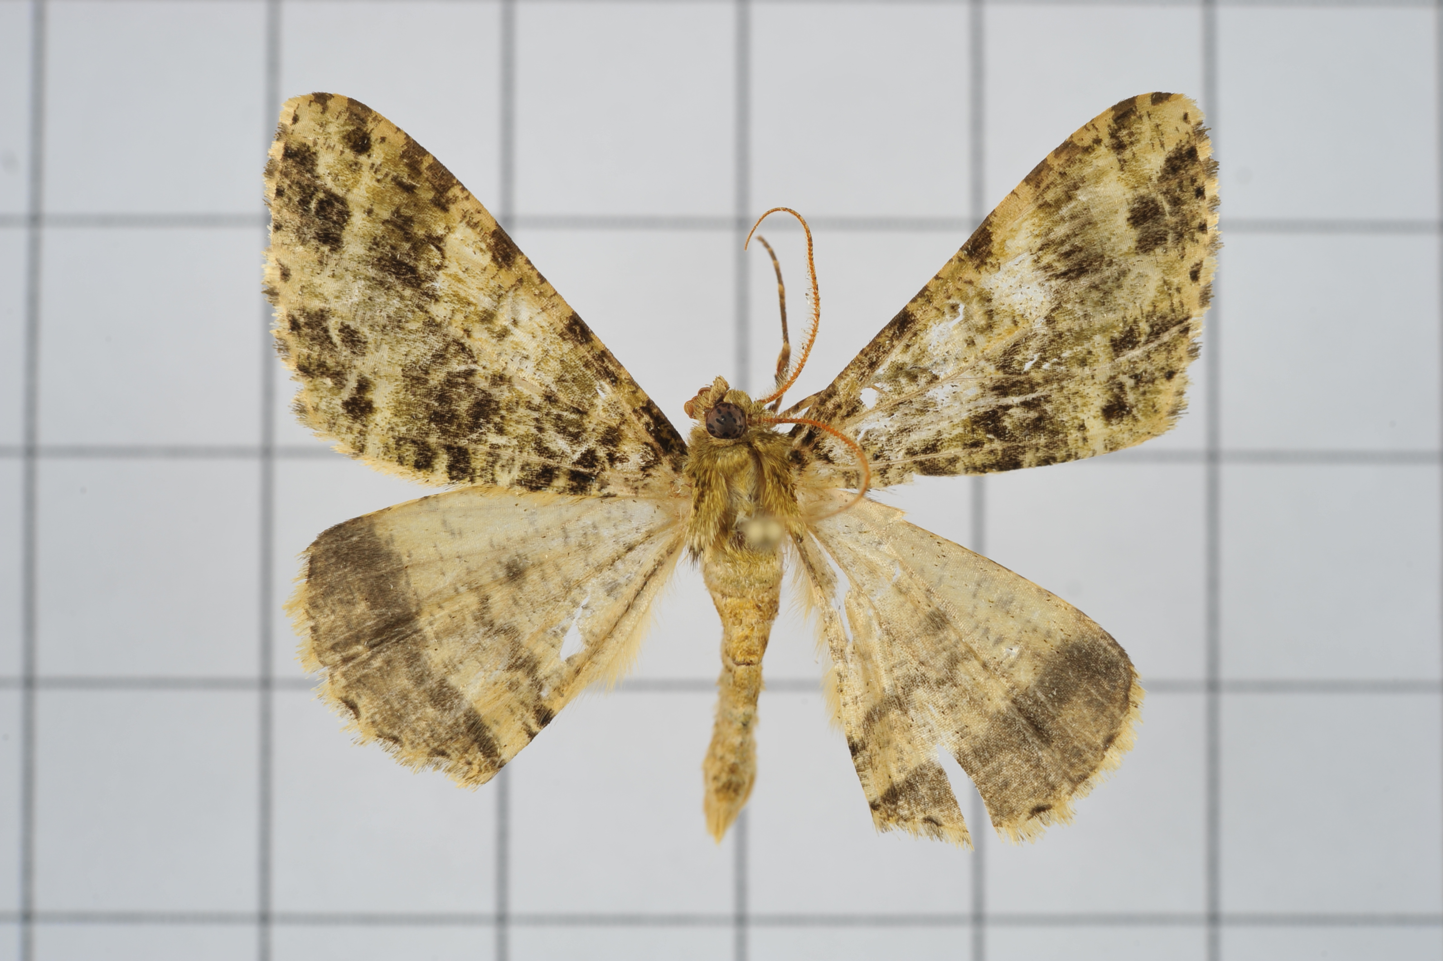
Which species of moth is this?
Arichanna marginata
